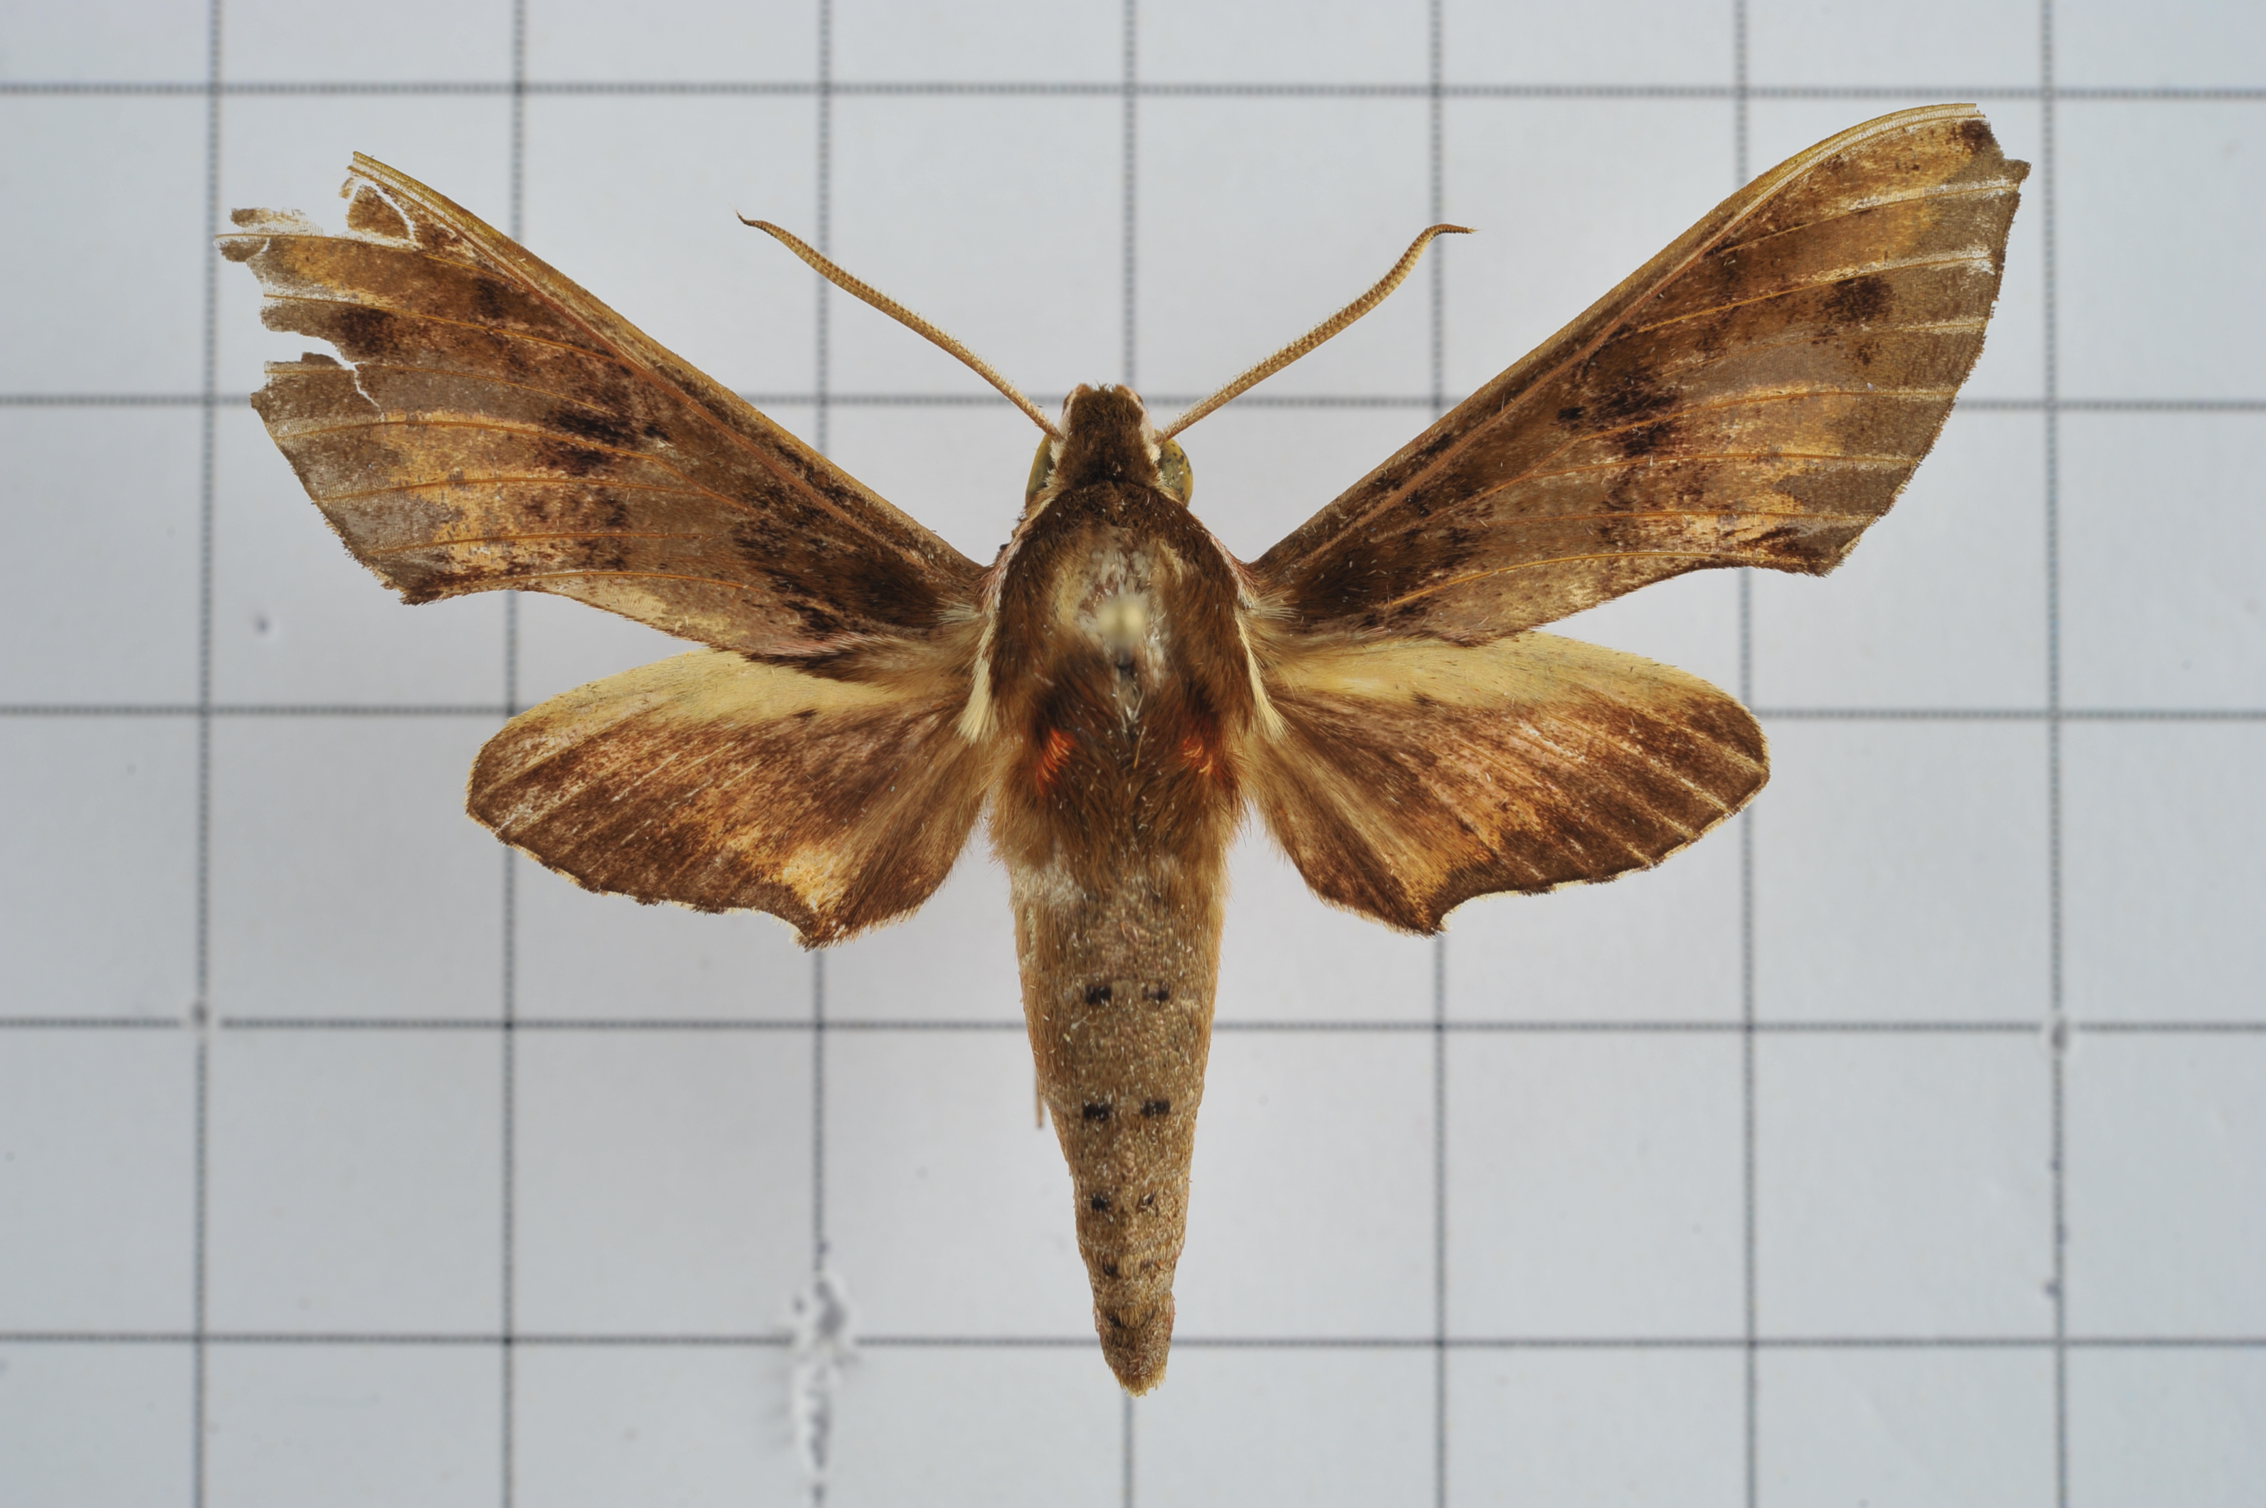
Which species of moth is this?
Rhagastis binoculata
